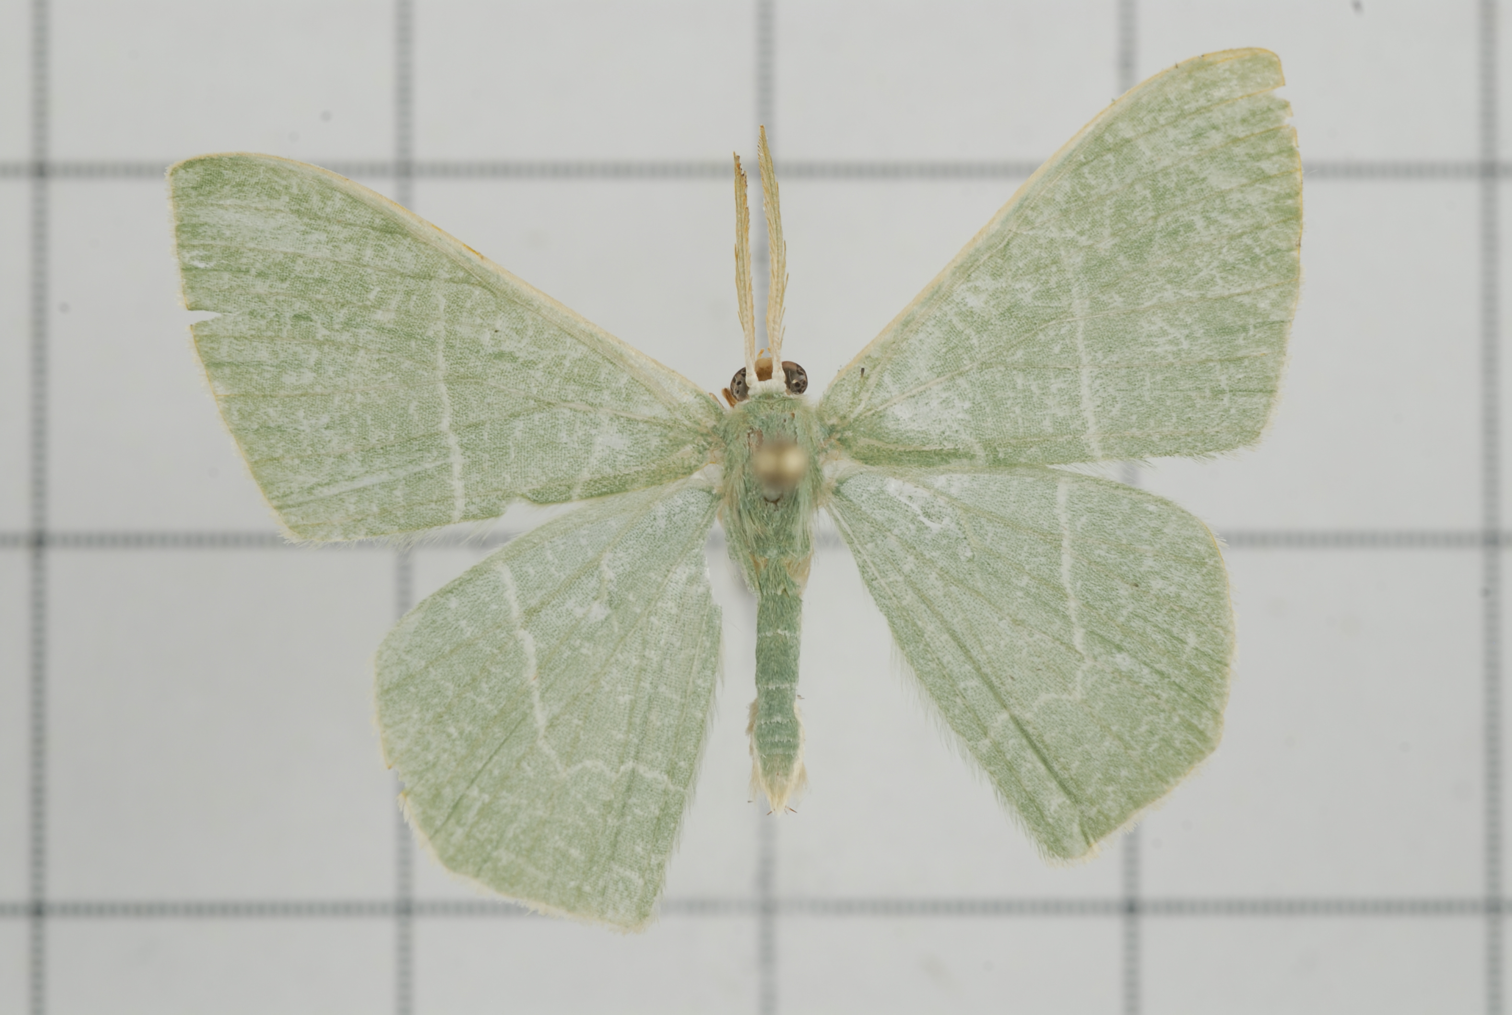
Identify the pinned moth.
Pelagodes subquadraria
